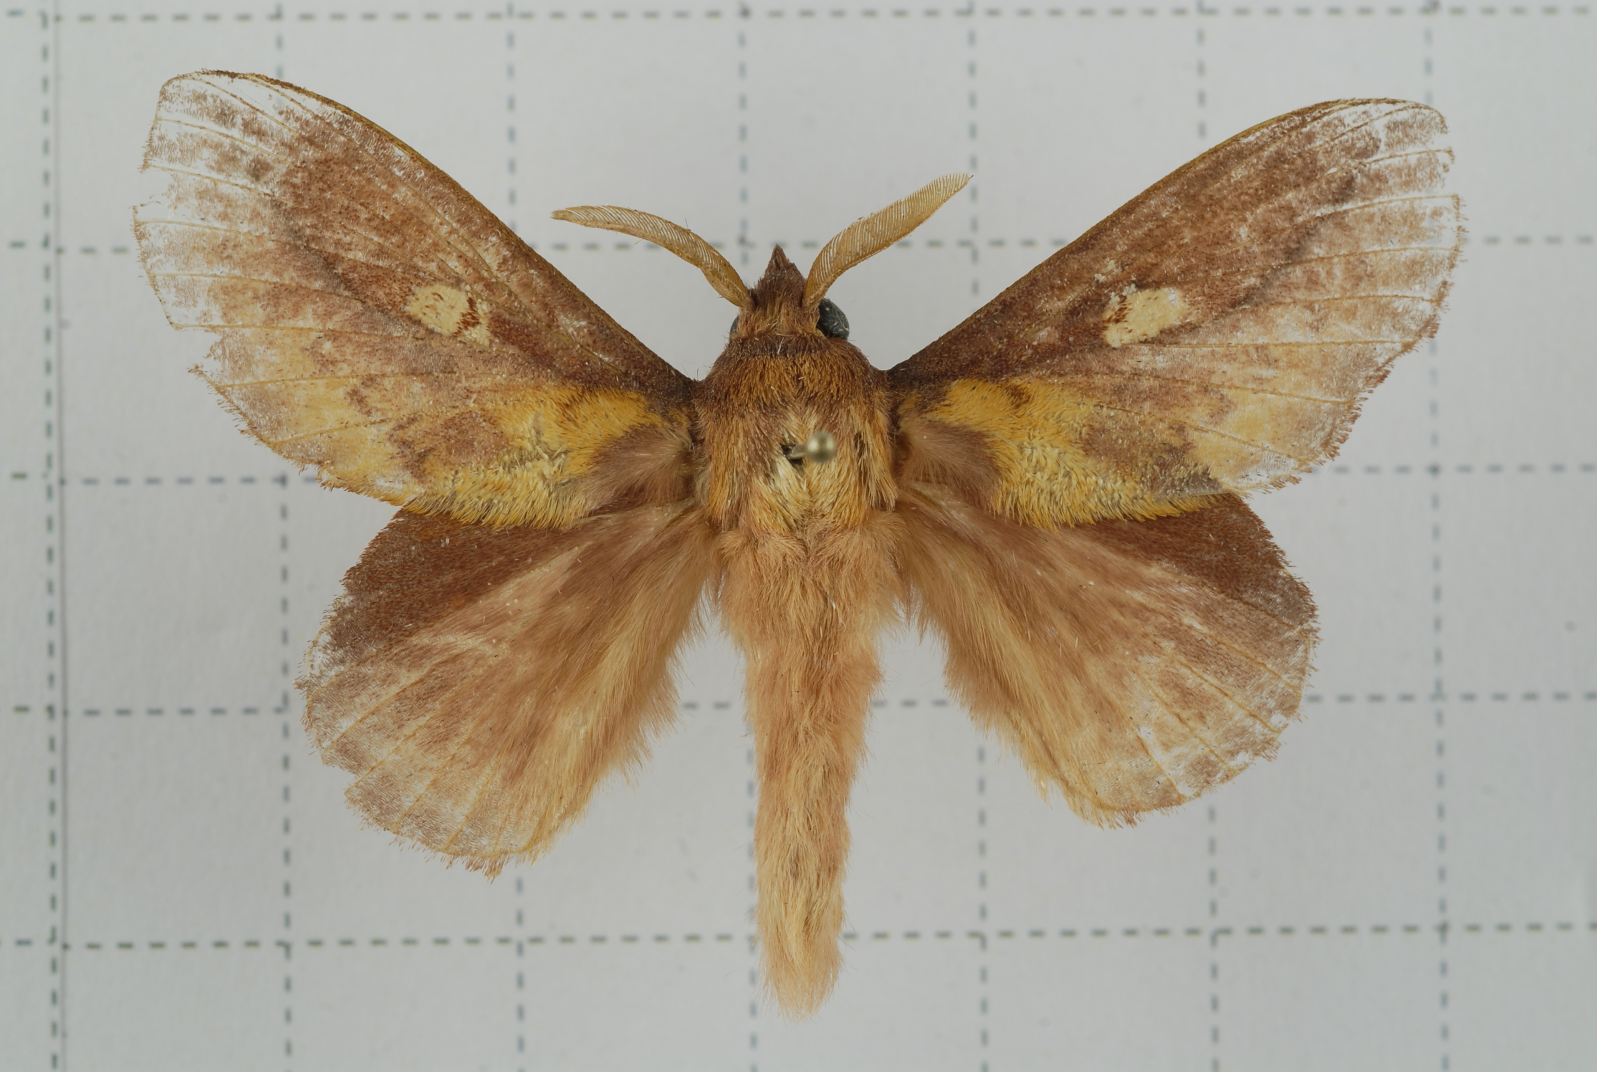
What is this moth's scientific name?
Euthrix laeta arina
